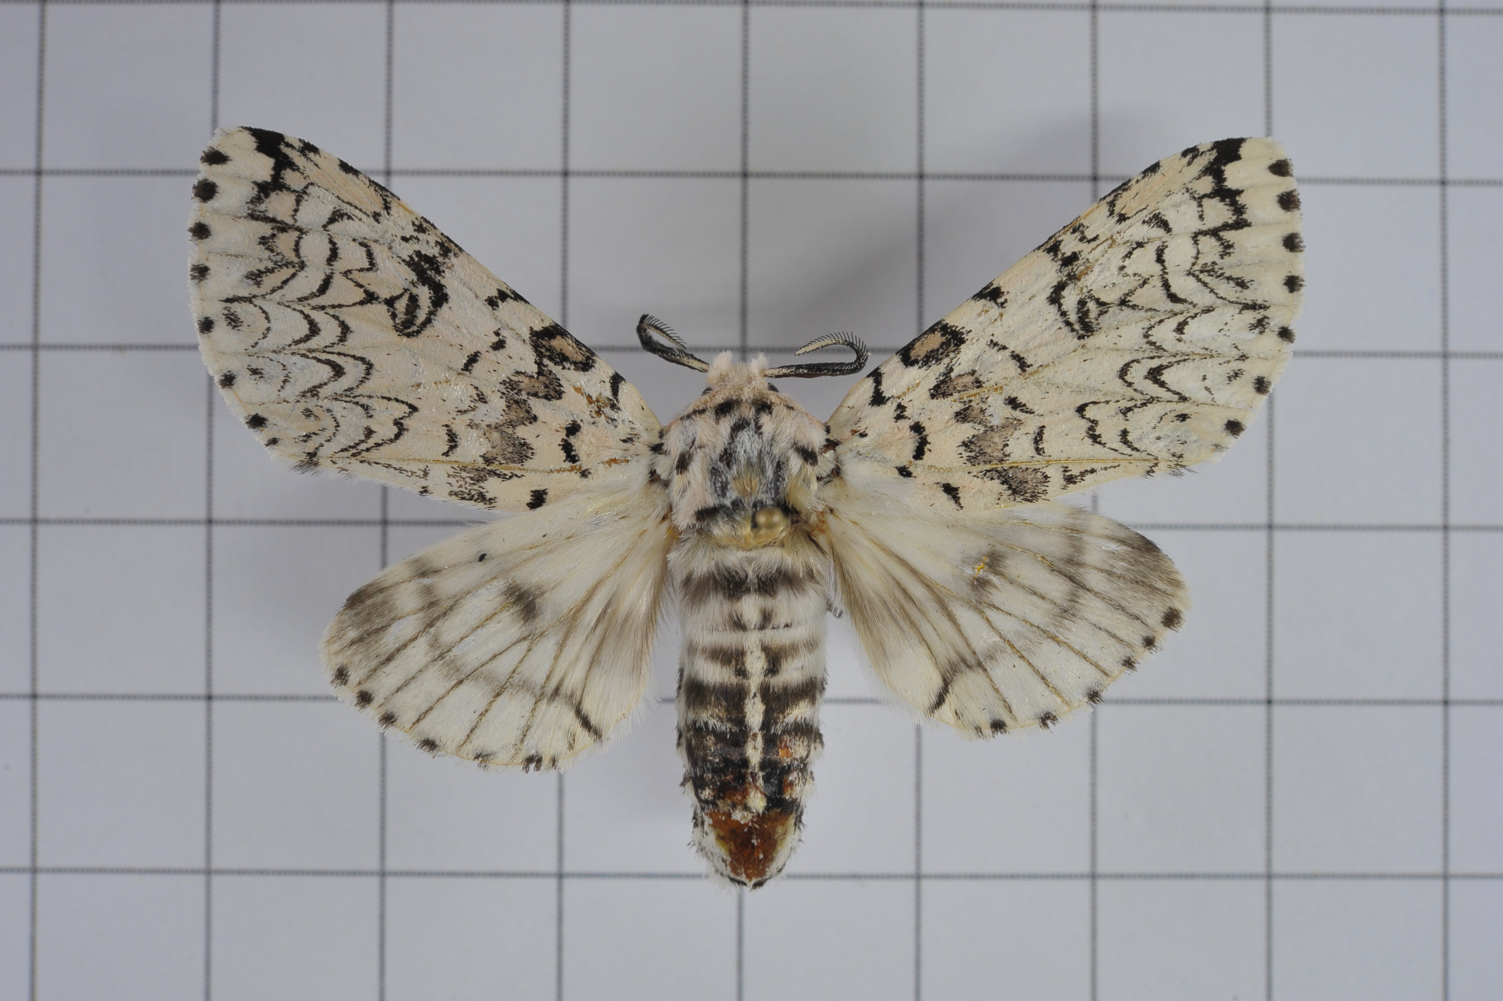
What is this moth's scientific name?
Kamalia subrosea
